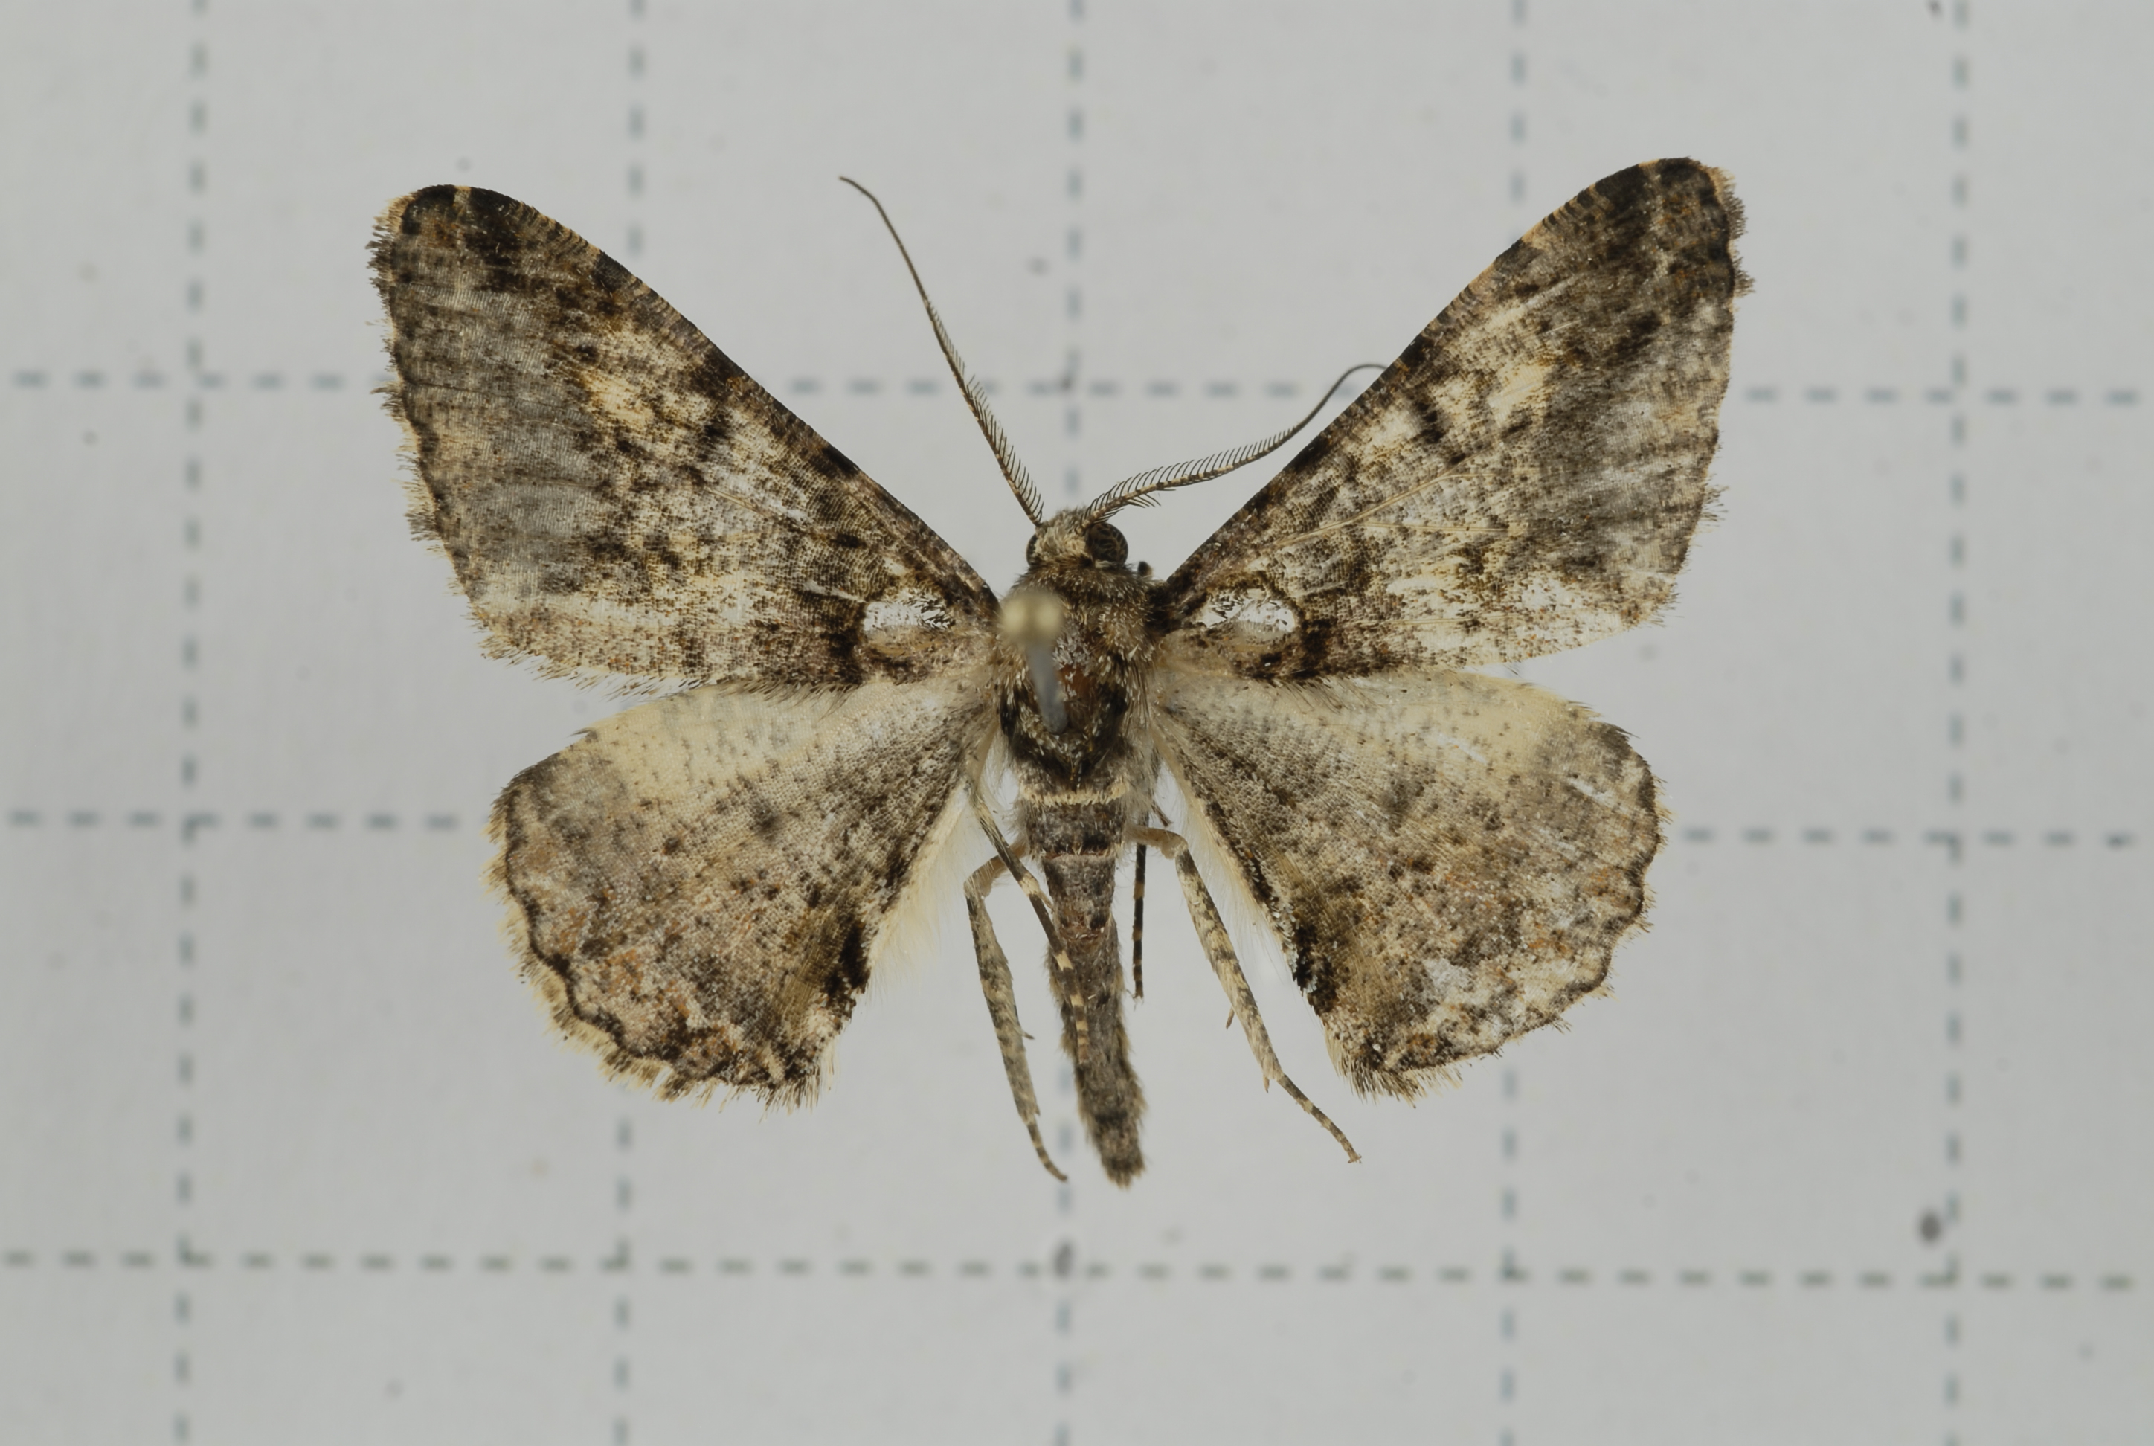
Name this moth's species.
Alcis taiwanovariegata
